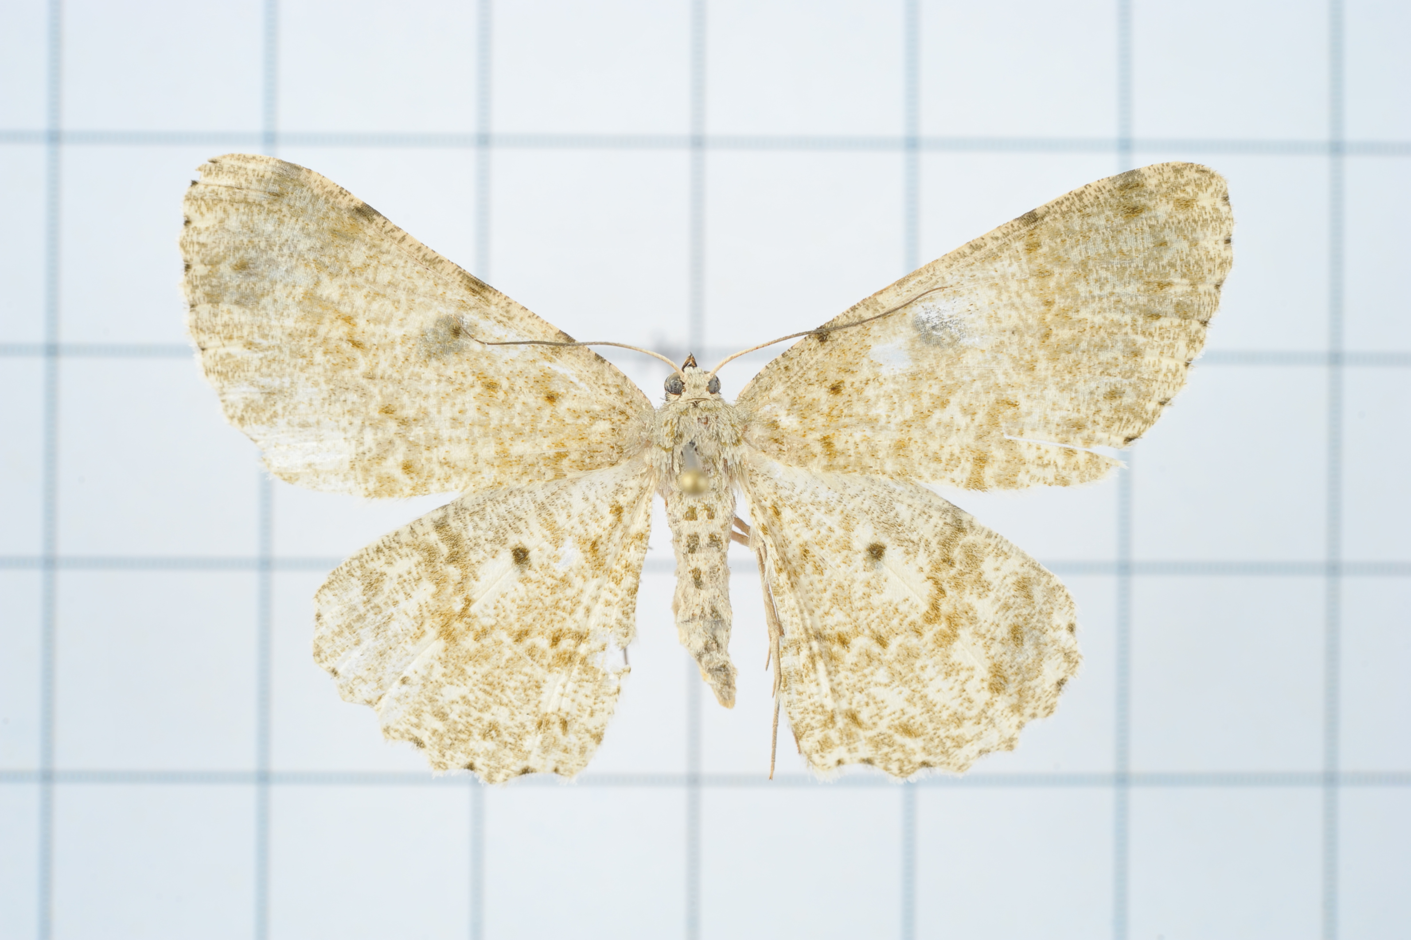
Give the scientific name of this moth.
Catoria sublavaria
